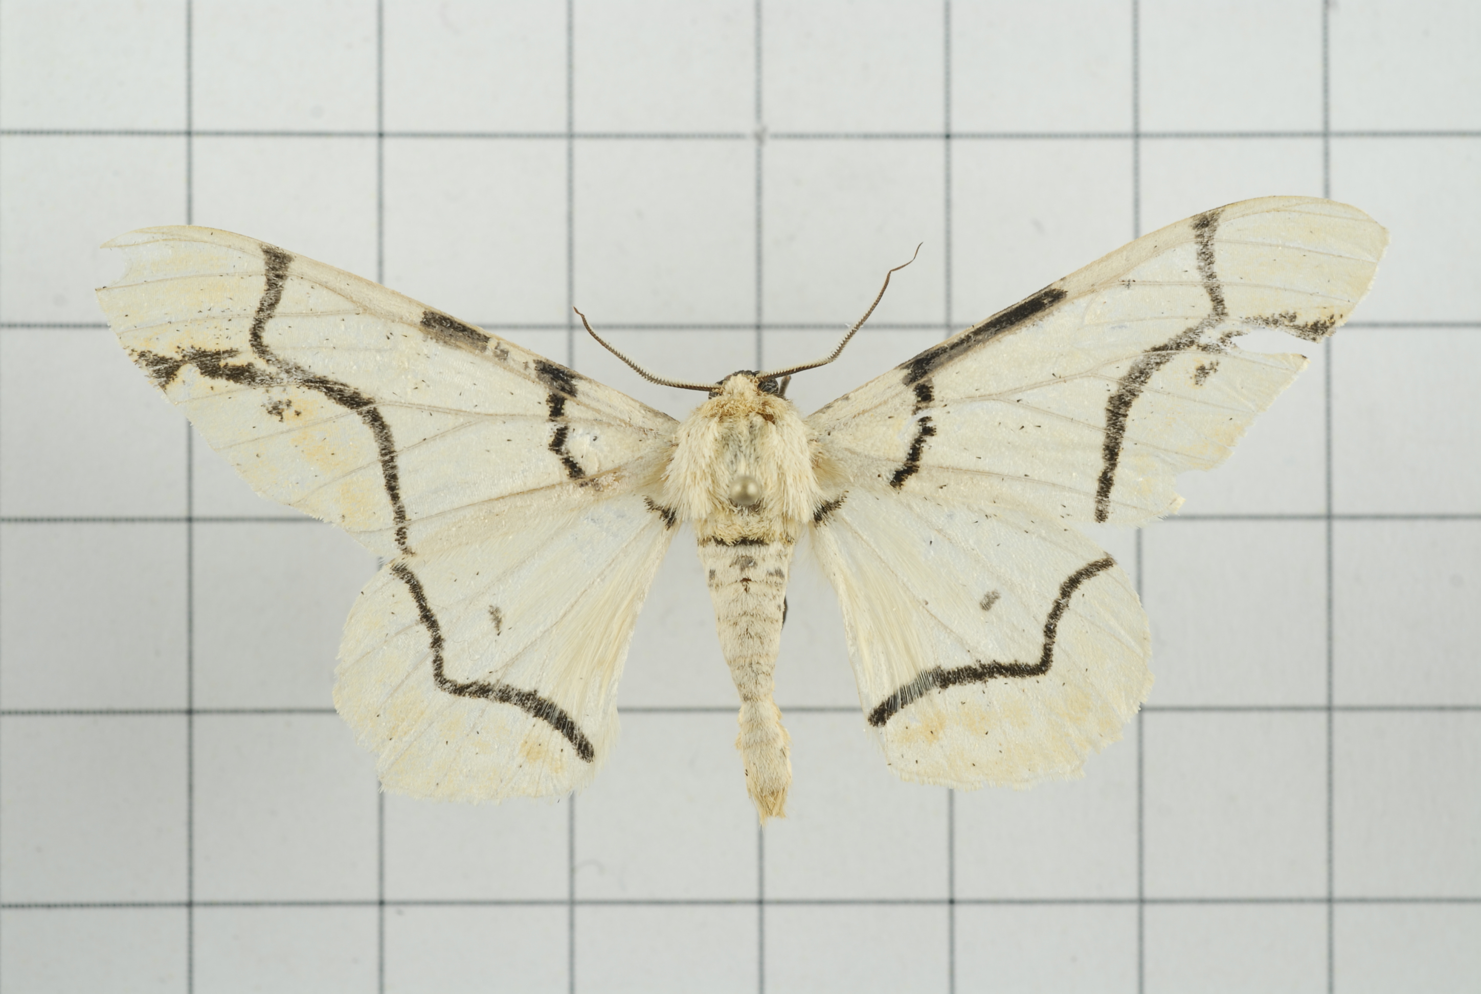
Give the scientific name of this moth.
Biston perclara
